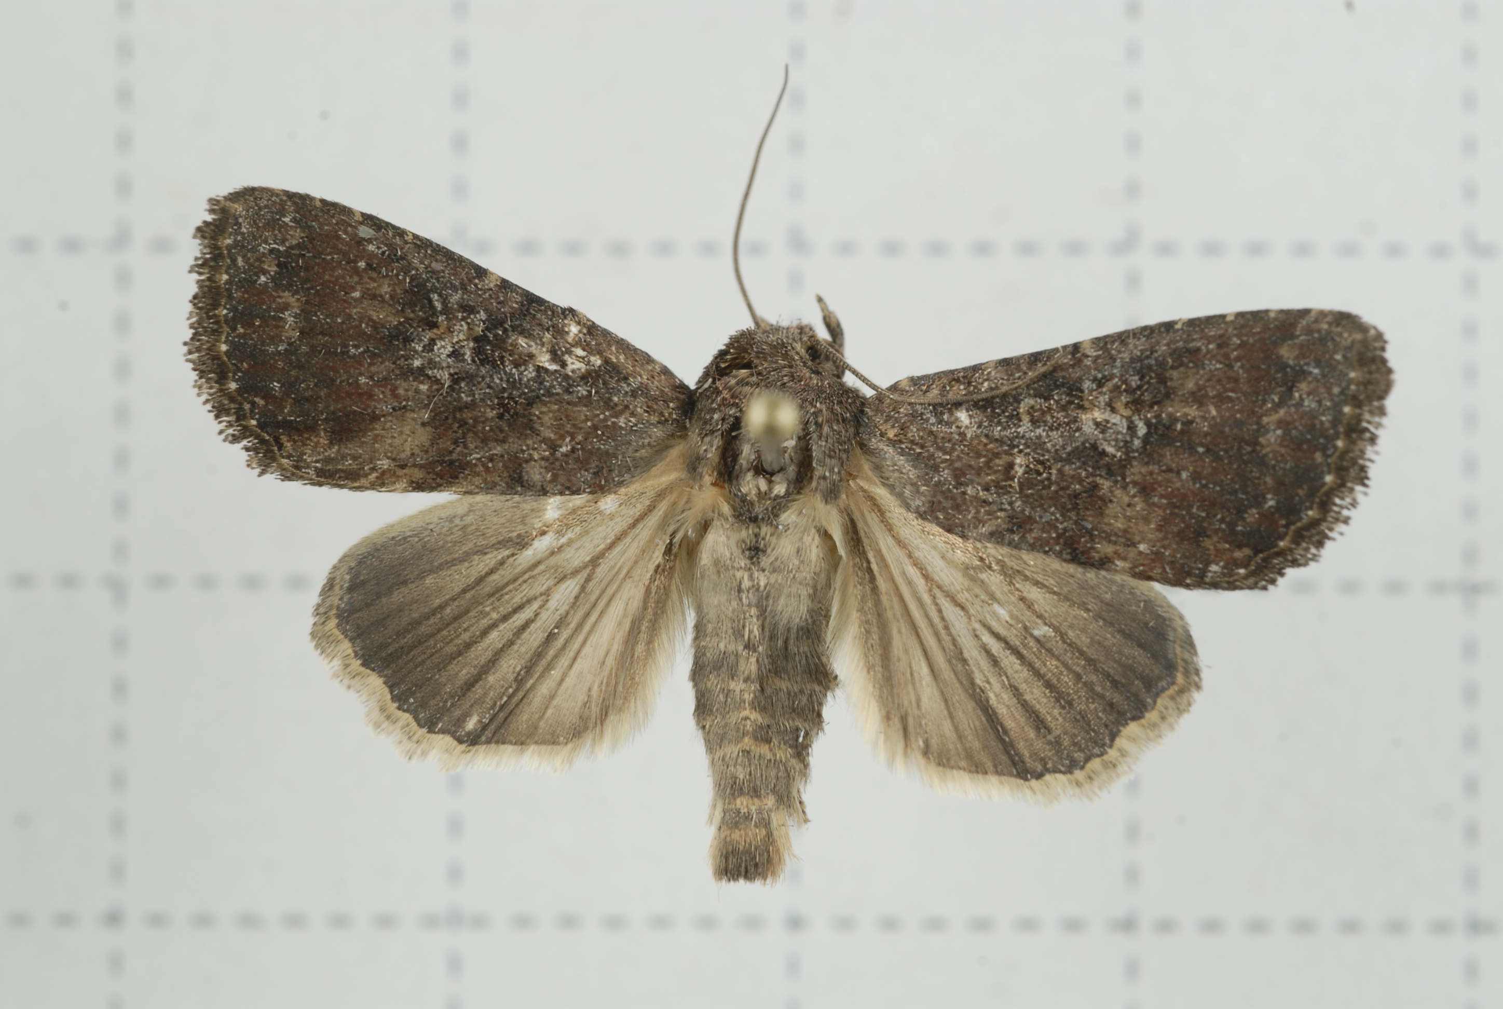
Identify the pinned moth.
Condica illecta
